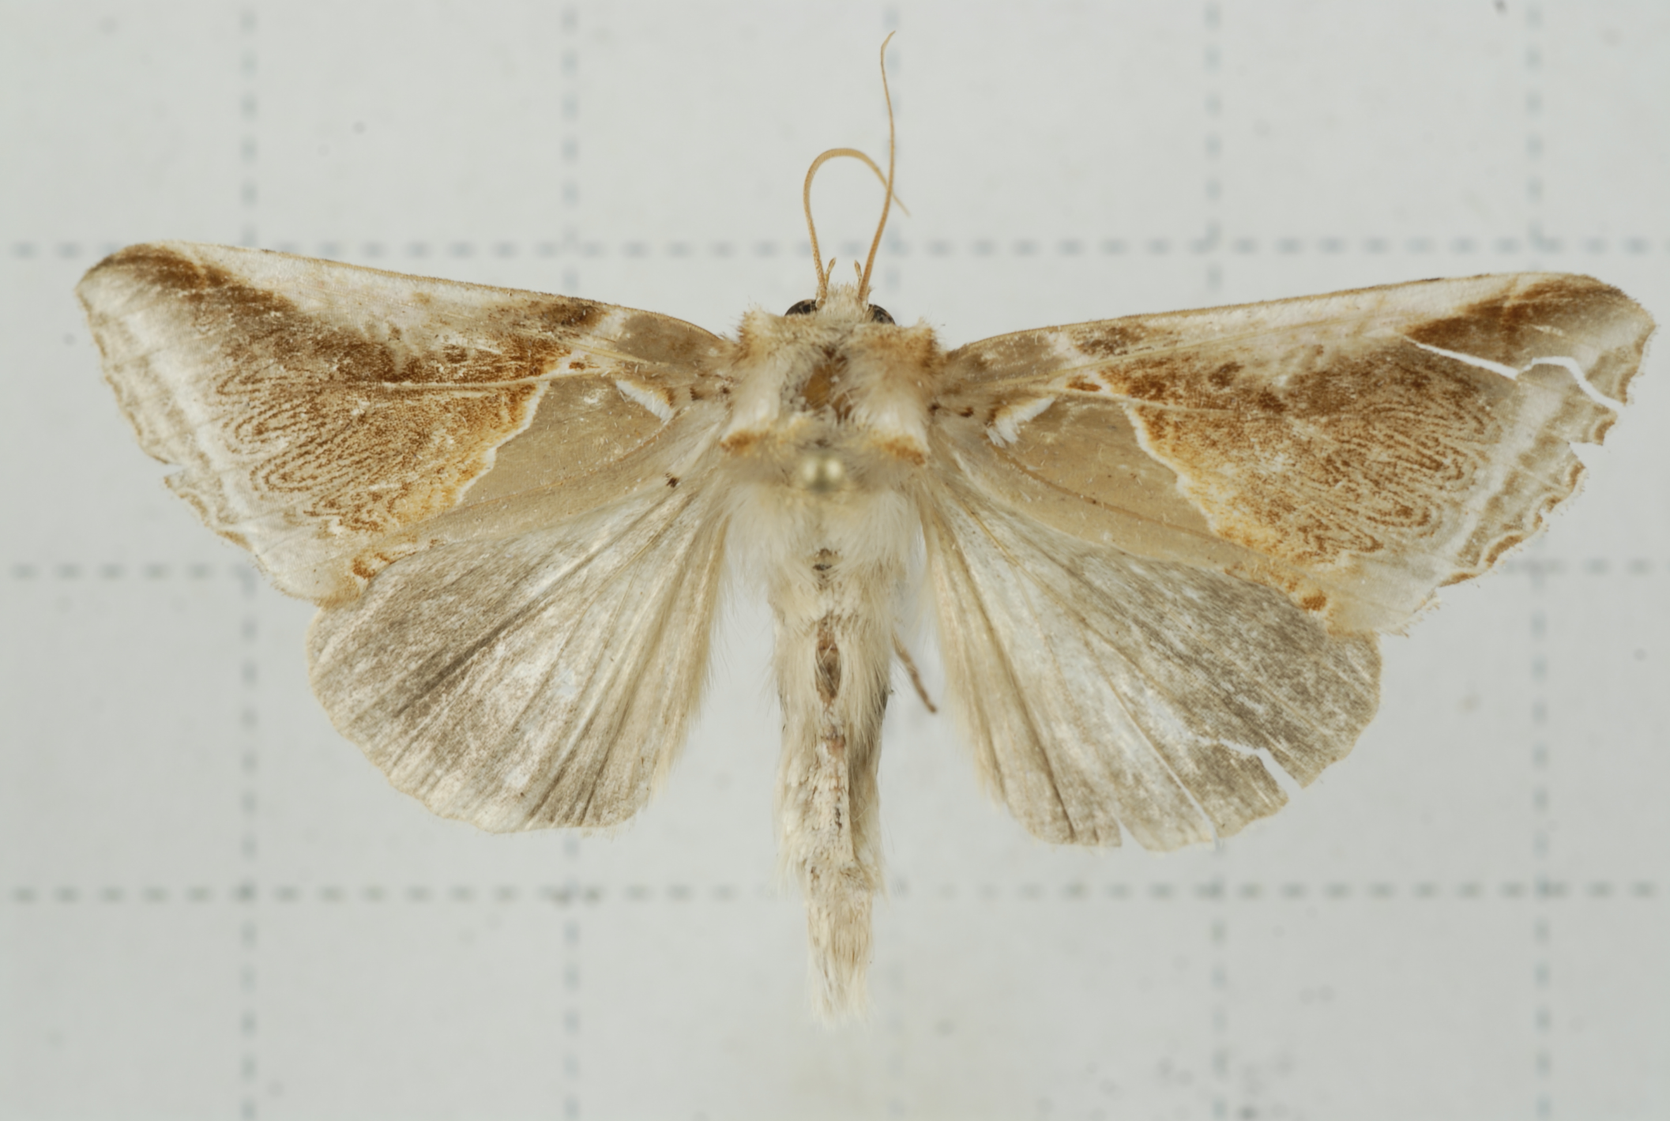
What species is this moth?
Habrosyne indica formosana
